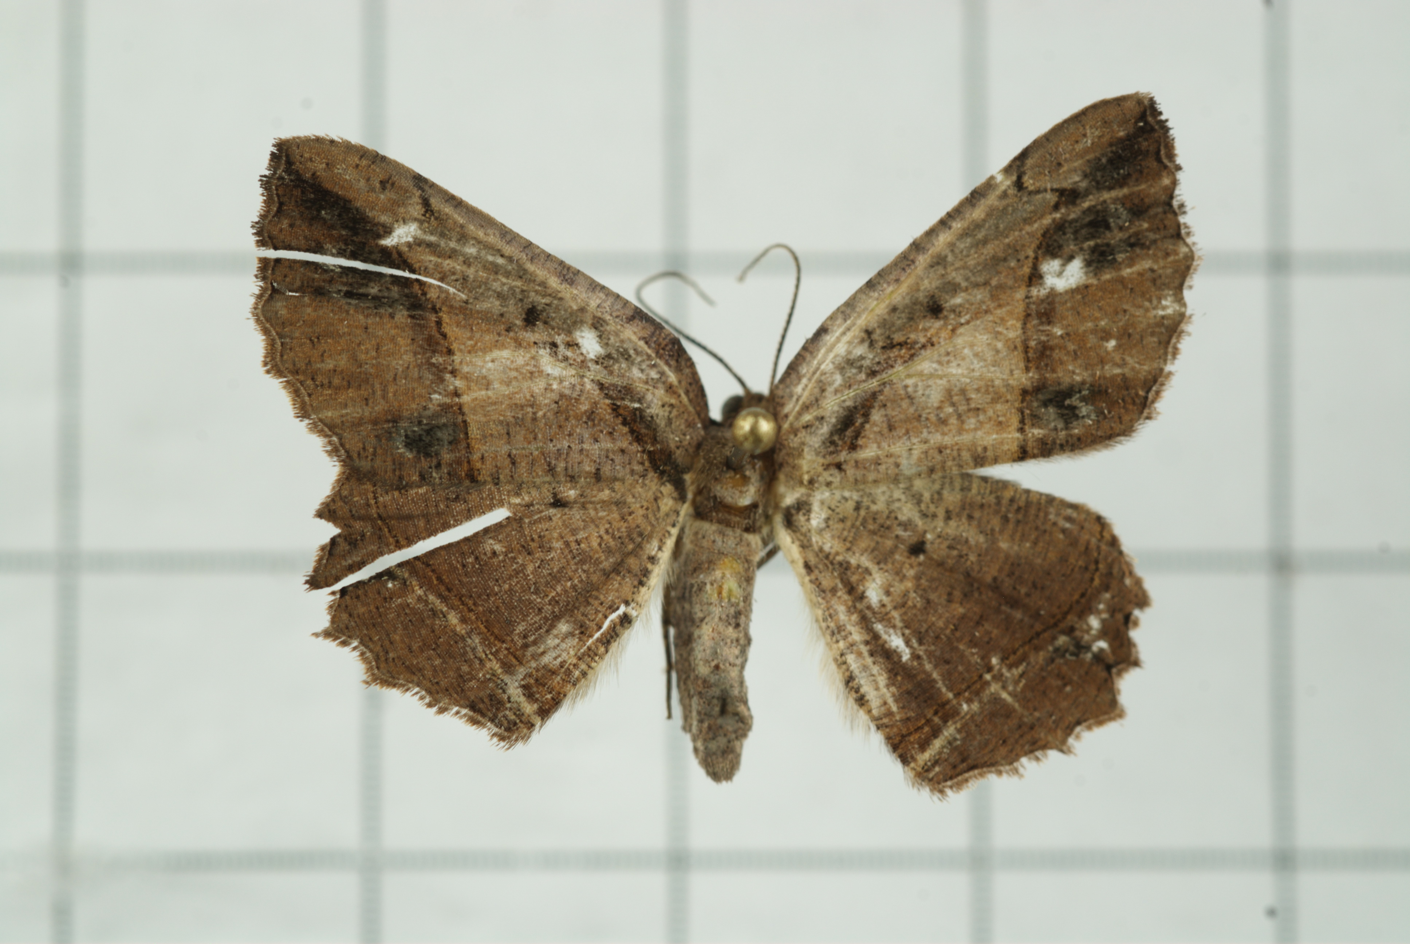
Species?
Menophra taiwana
